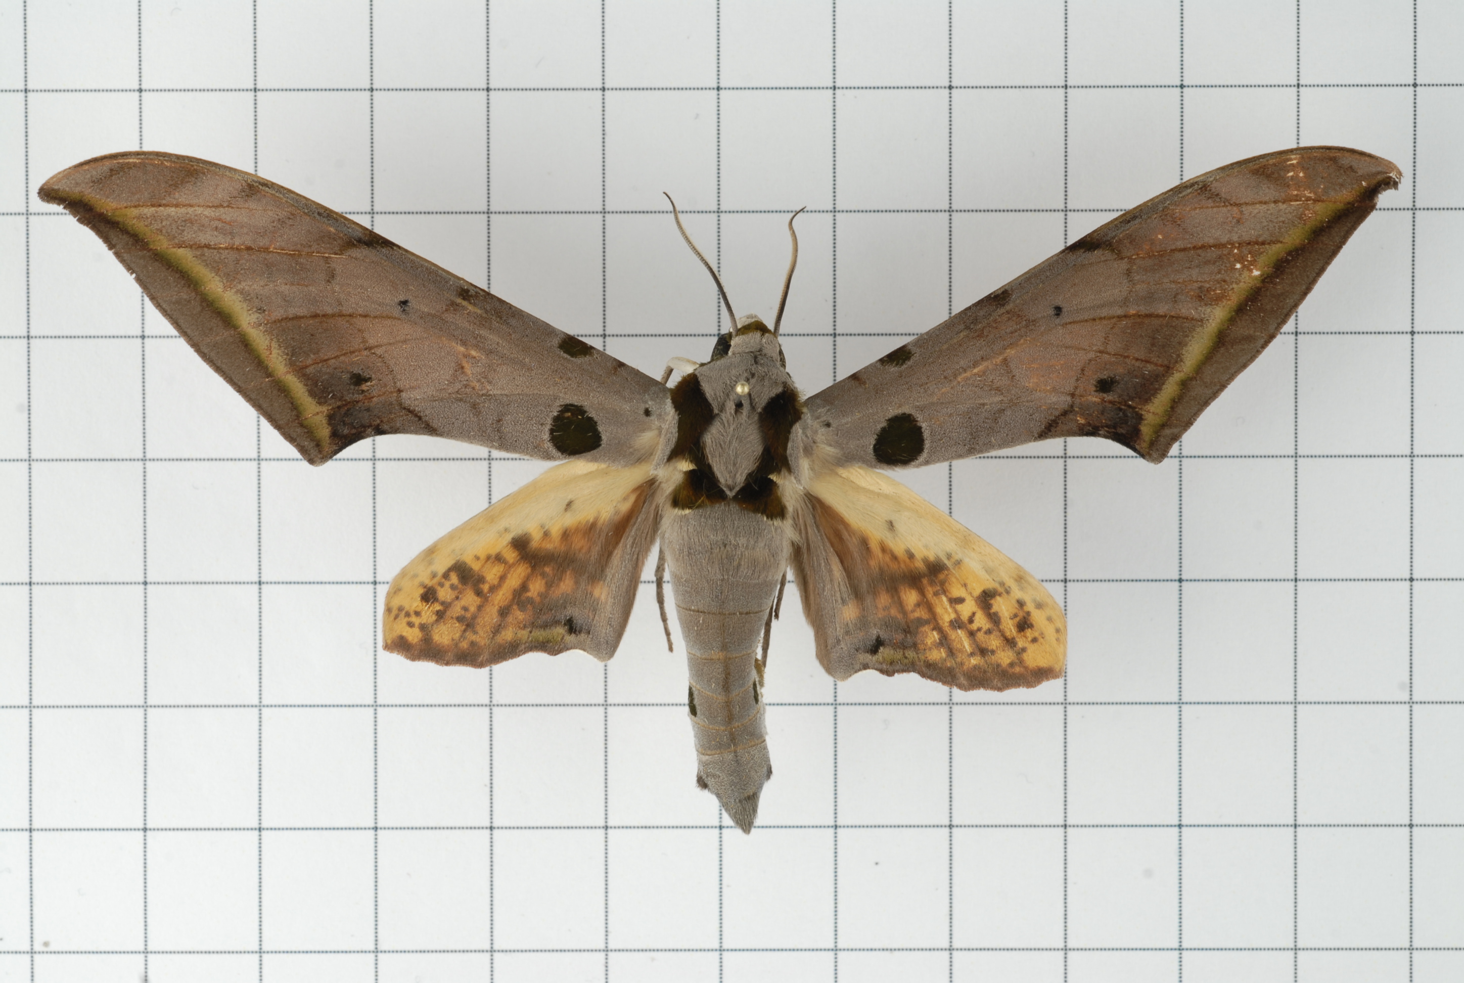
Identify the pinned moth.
Ambulyx semiplacida
